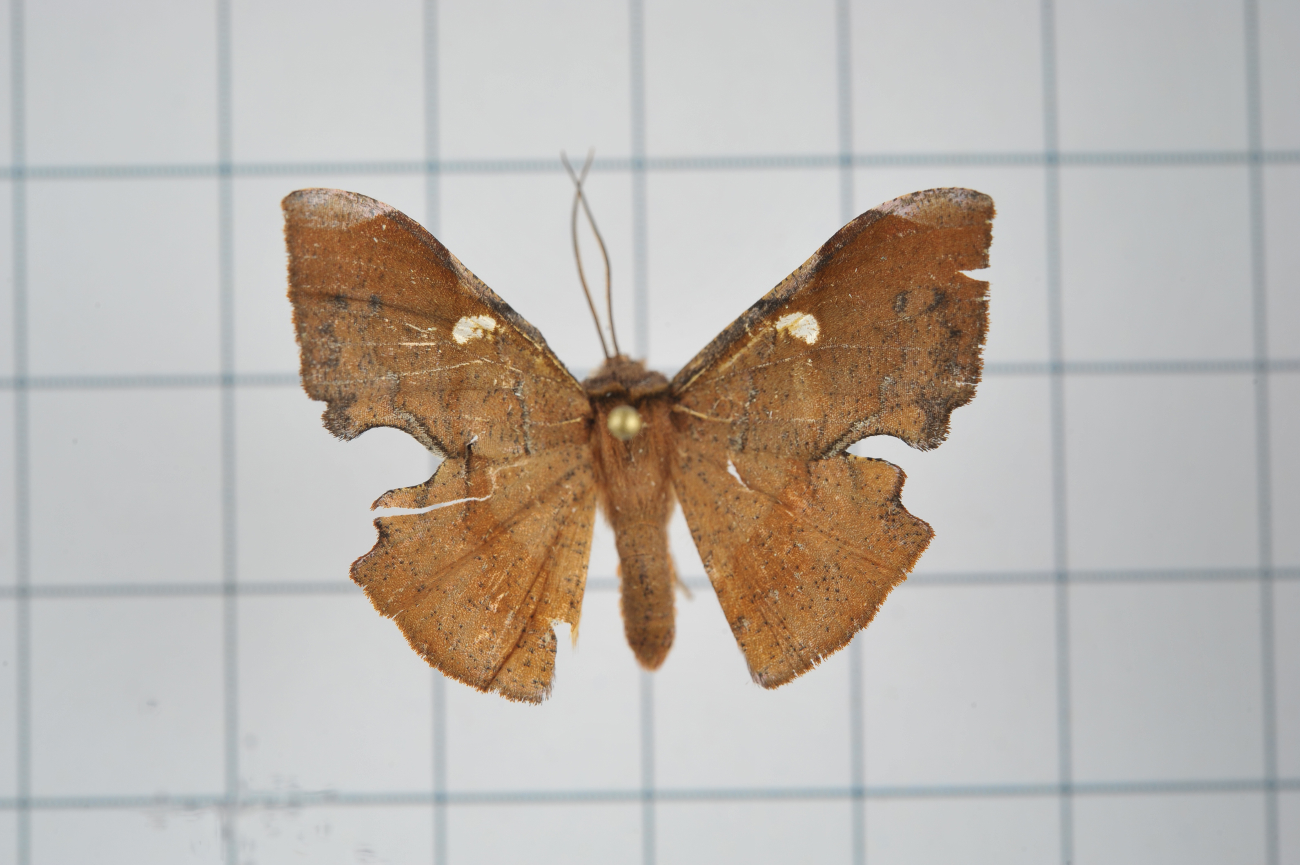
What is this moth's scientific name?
Fascellina chromataria
